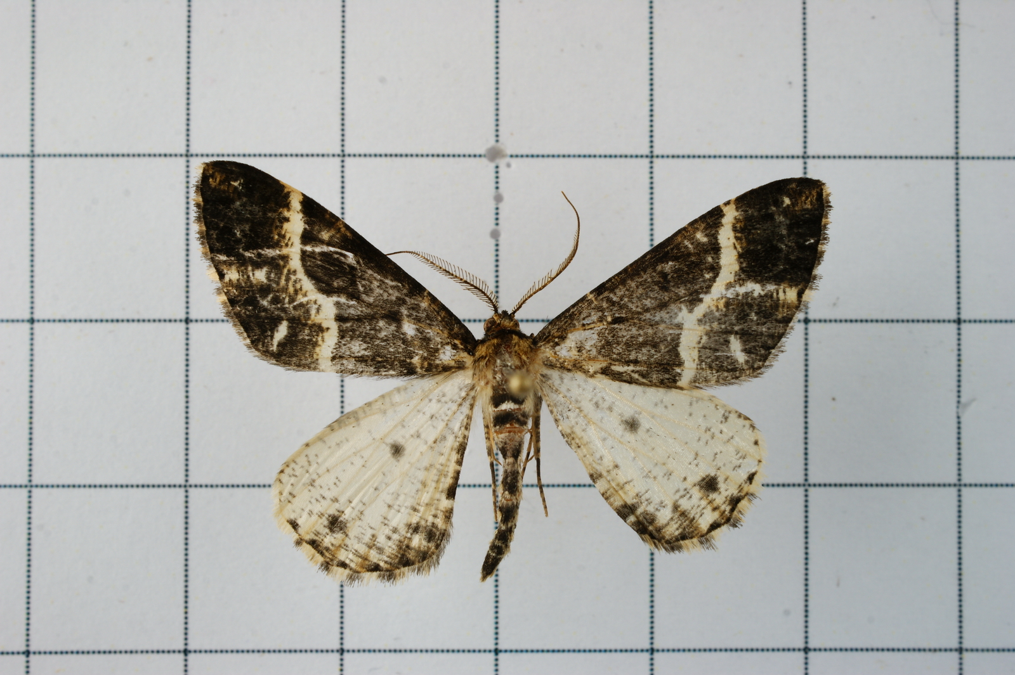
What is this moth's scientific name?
Harutalcis fumigata
